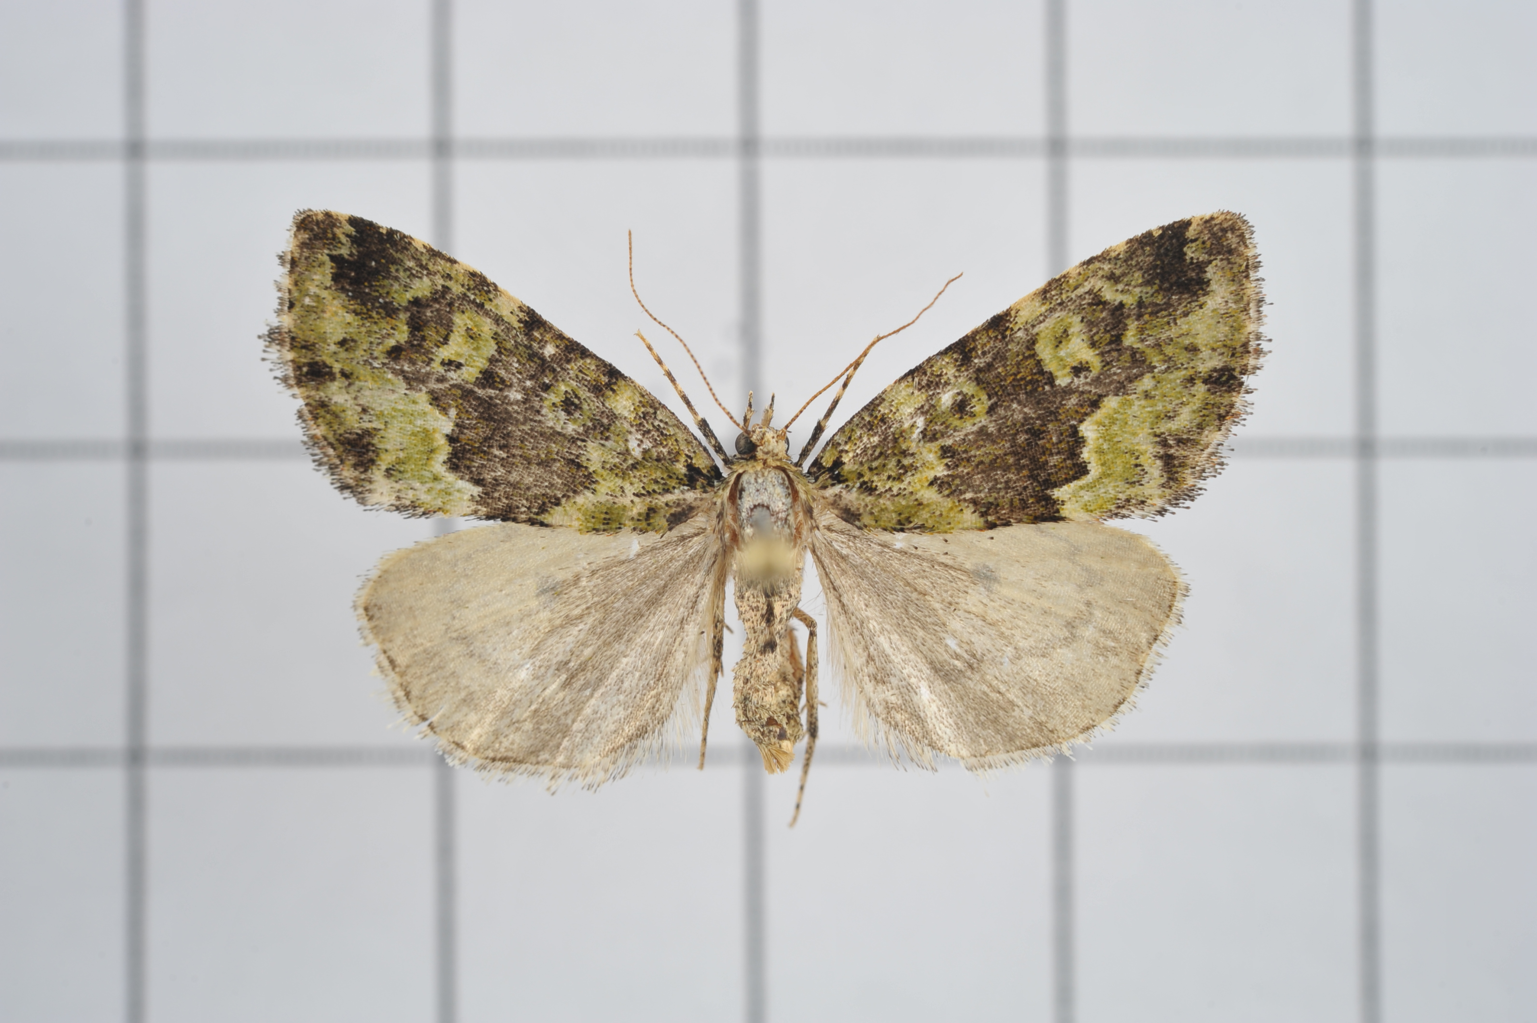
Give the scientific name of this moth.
Pseudodeltote formosana
